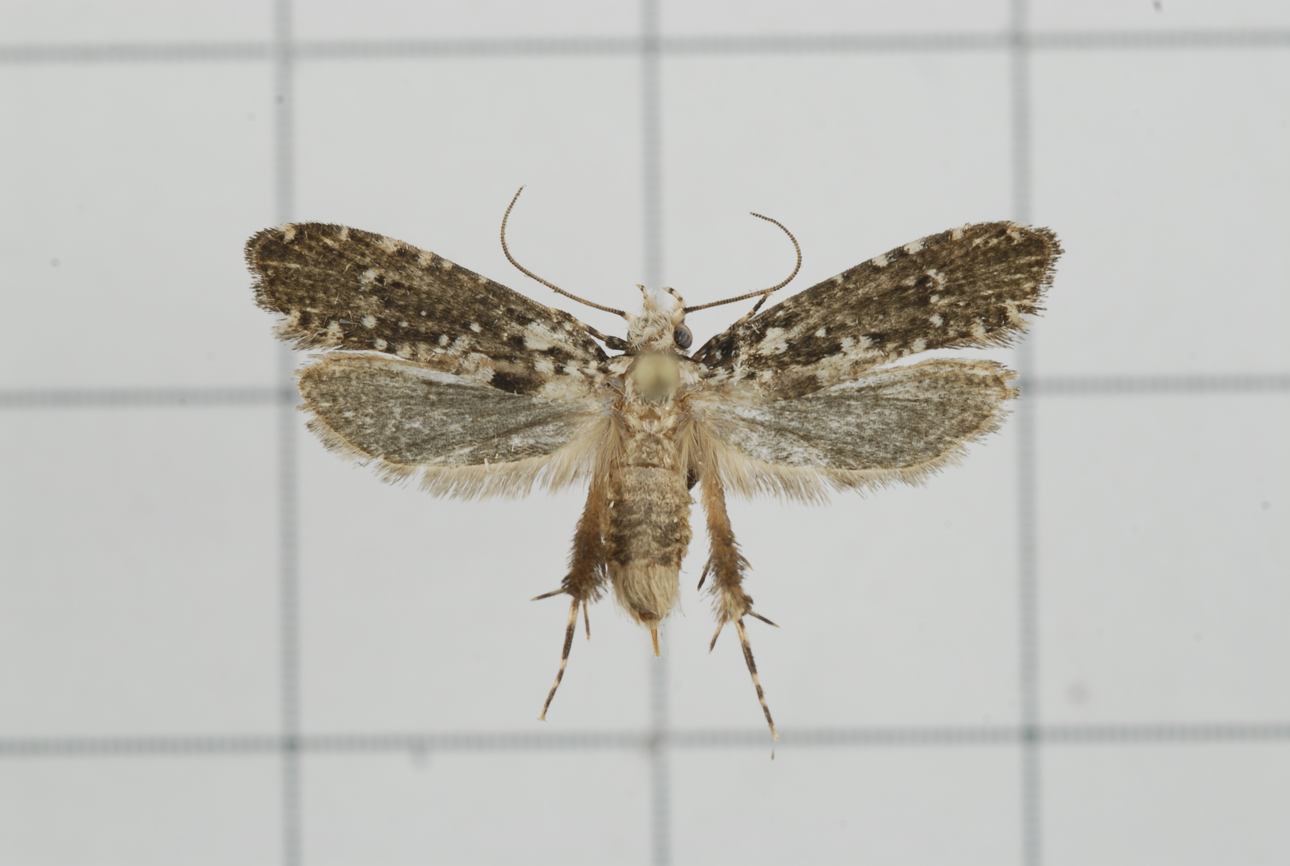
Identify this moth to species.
Tinissa indica
